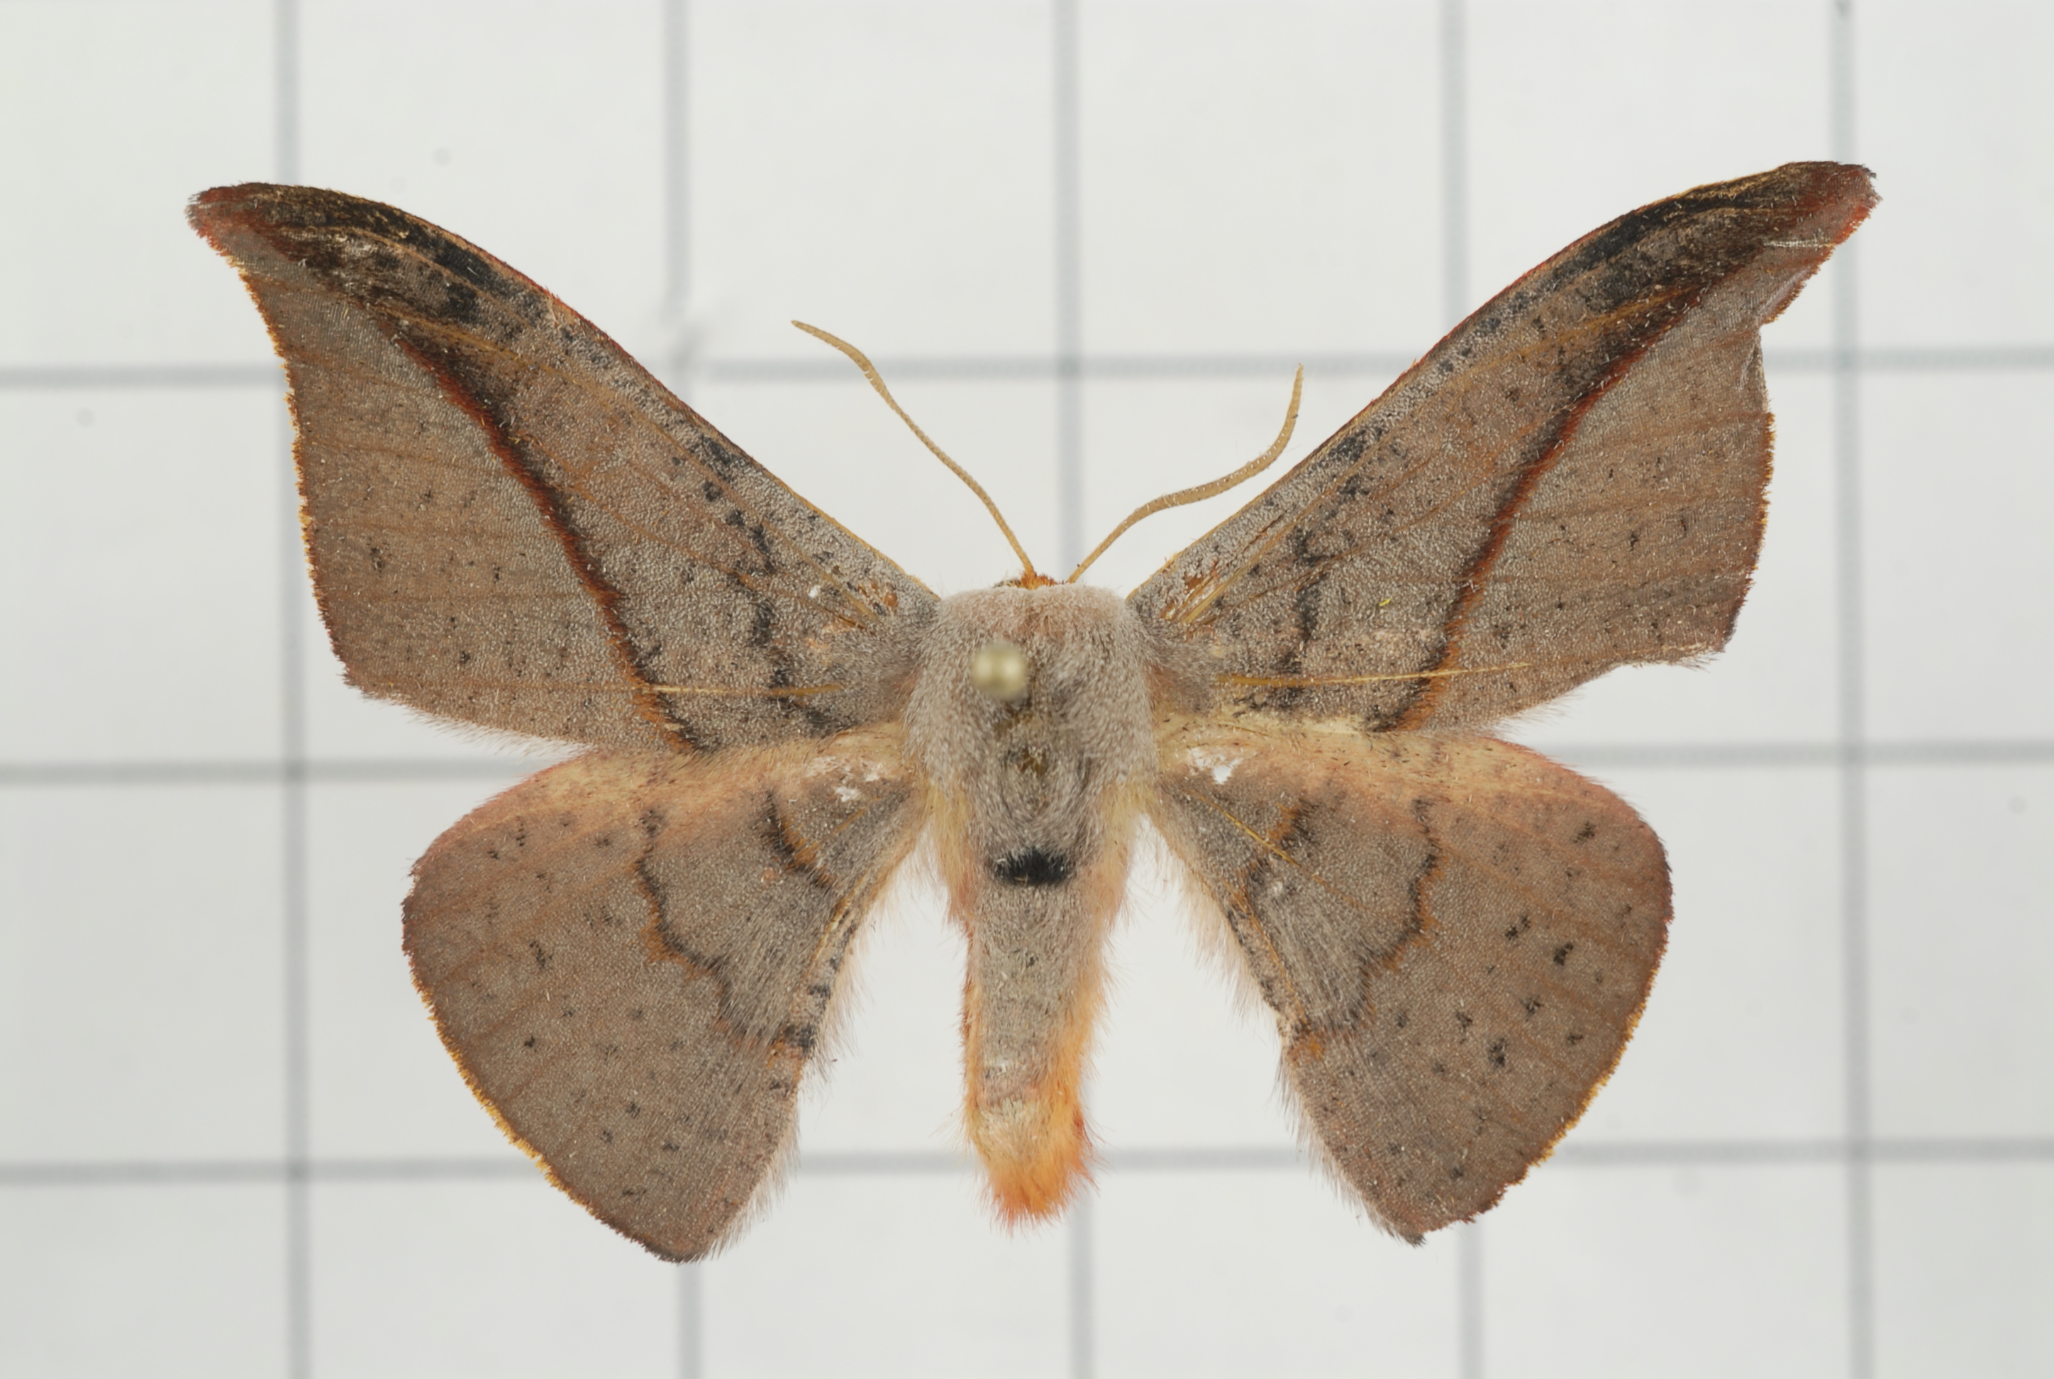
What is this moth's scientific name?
Oreta insignis
